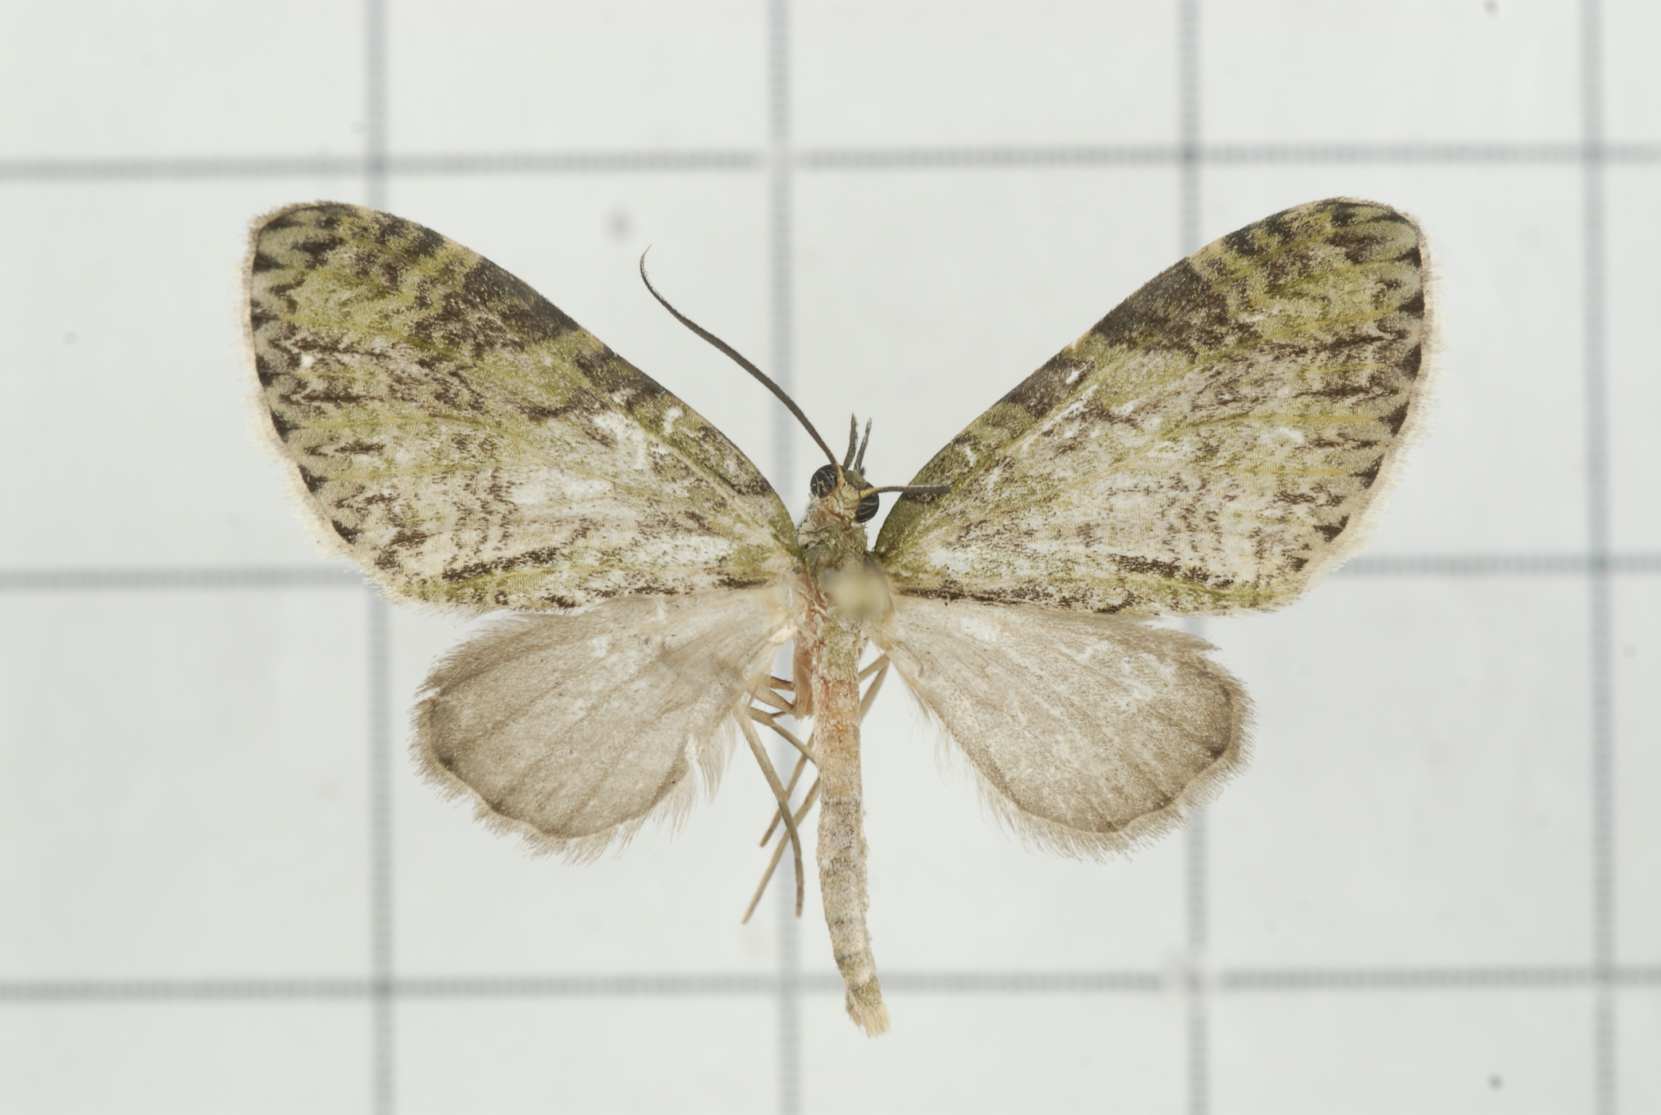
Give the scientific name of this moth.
Sauris angustifasciata
